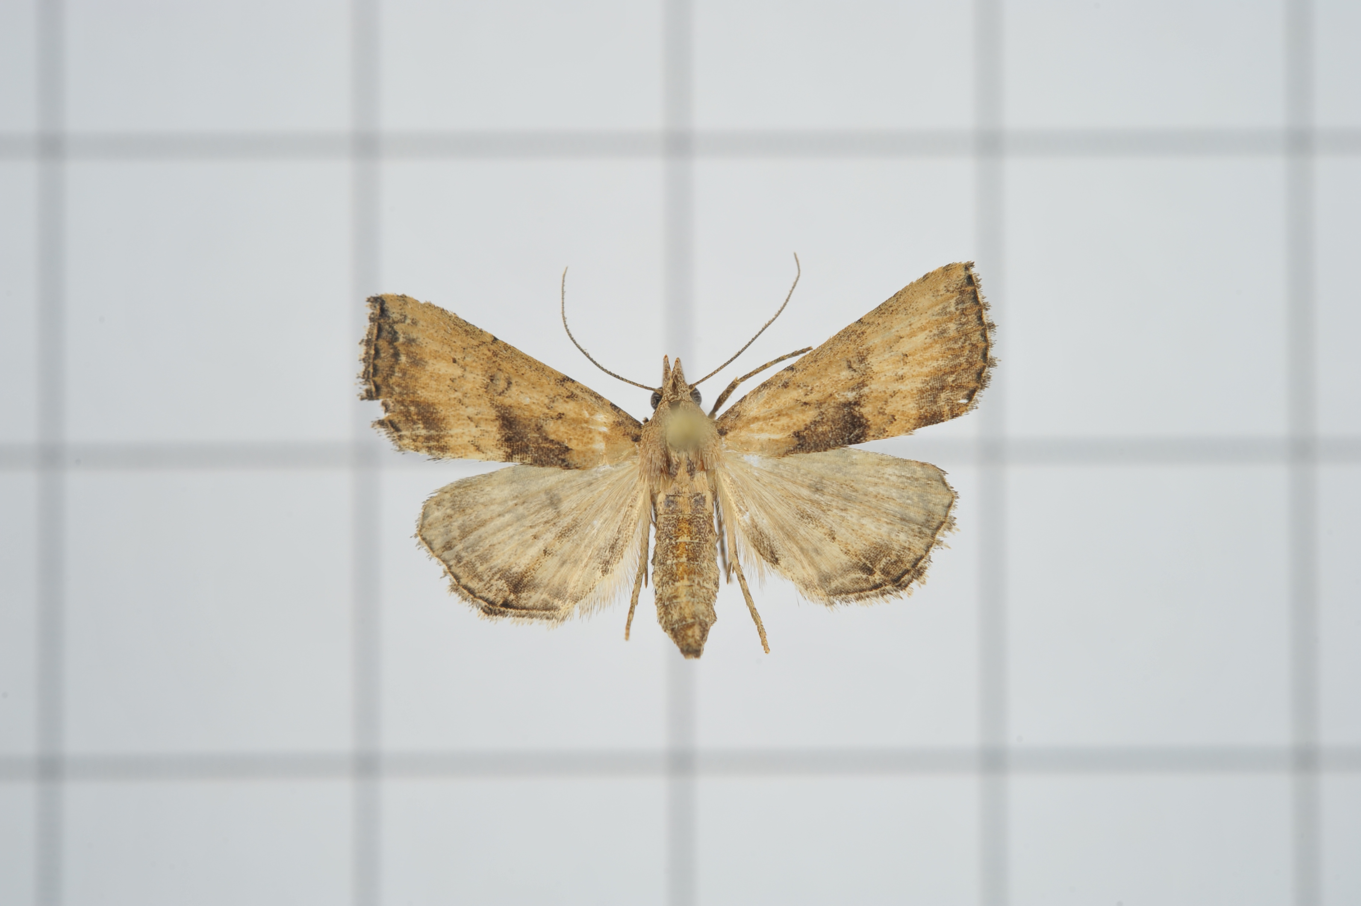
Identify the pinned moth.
Progonia kurosawai
